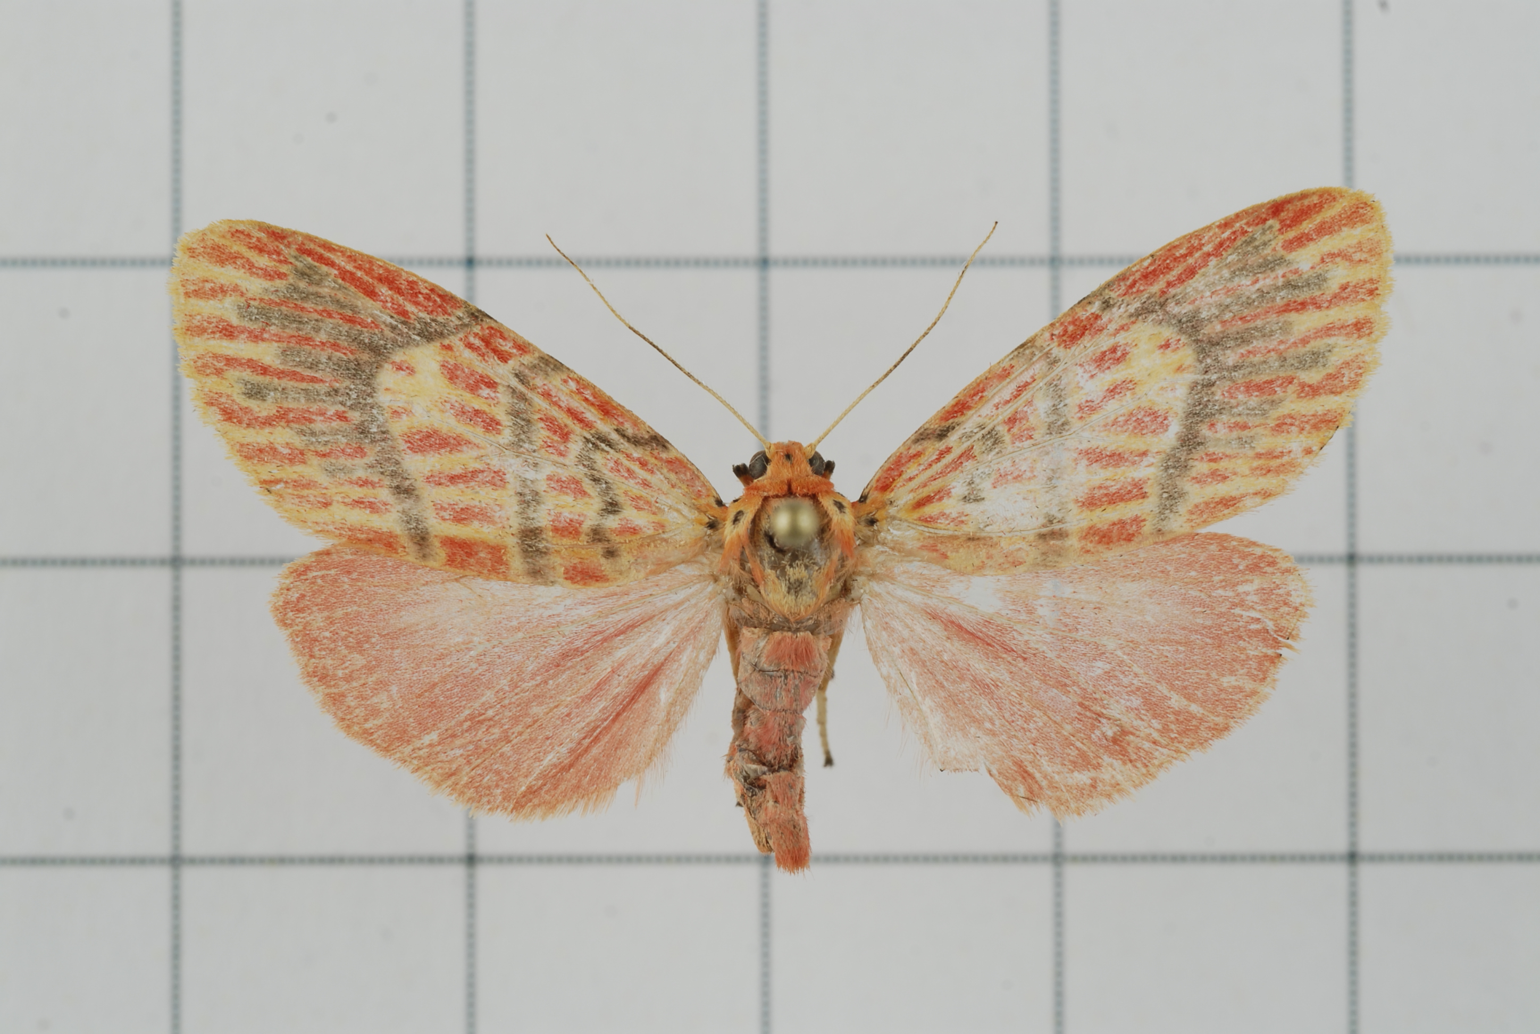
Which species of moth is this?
Barsine sauteri
